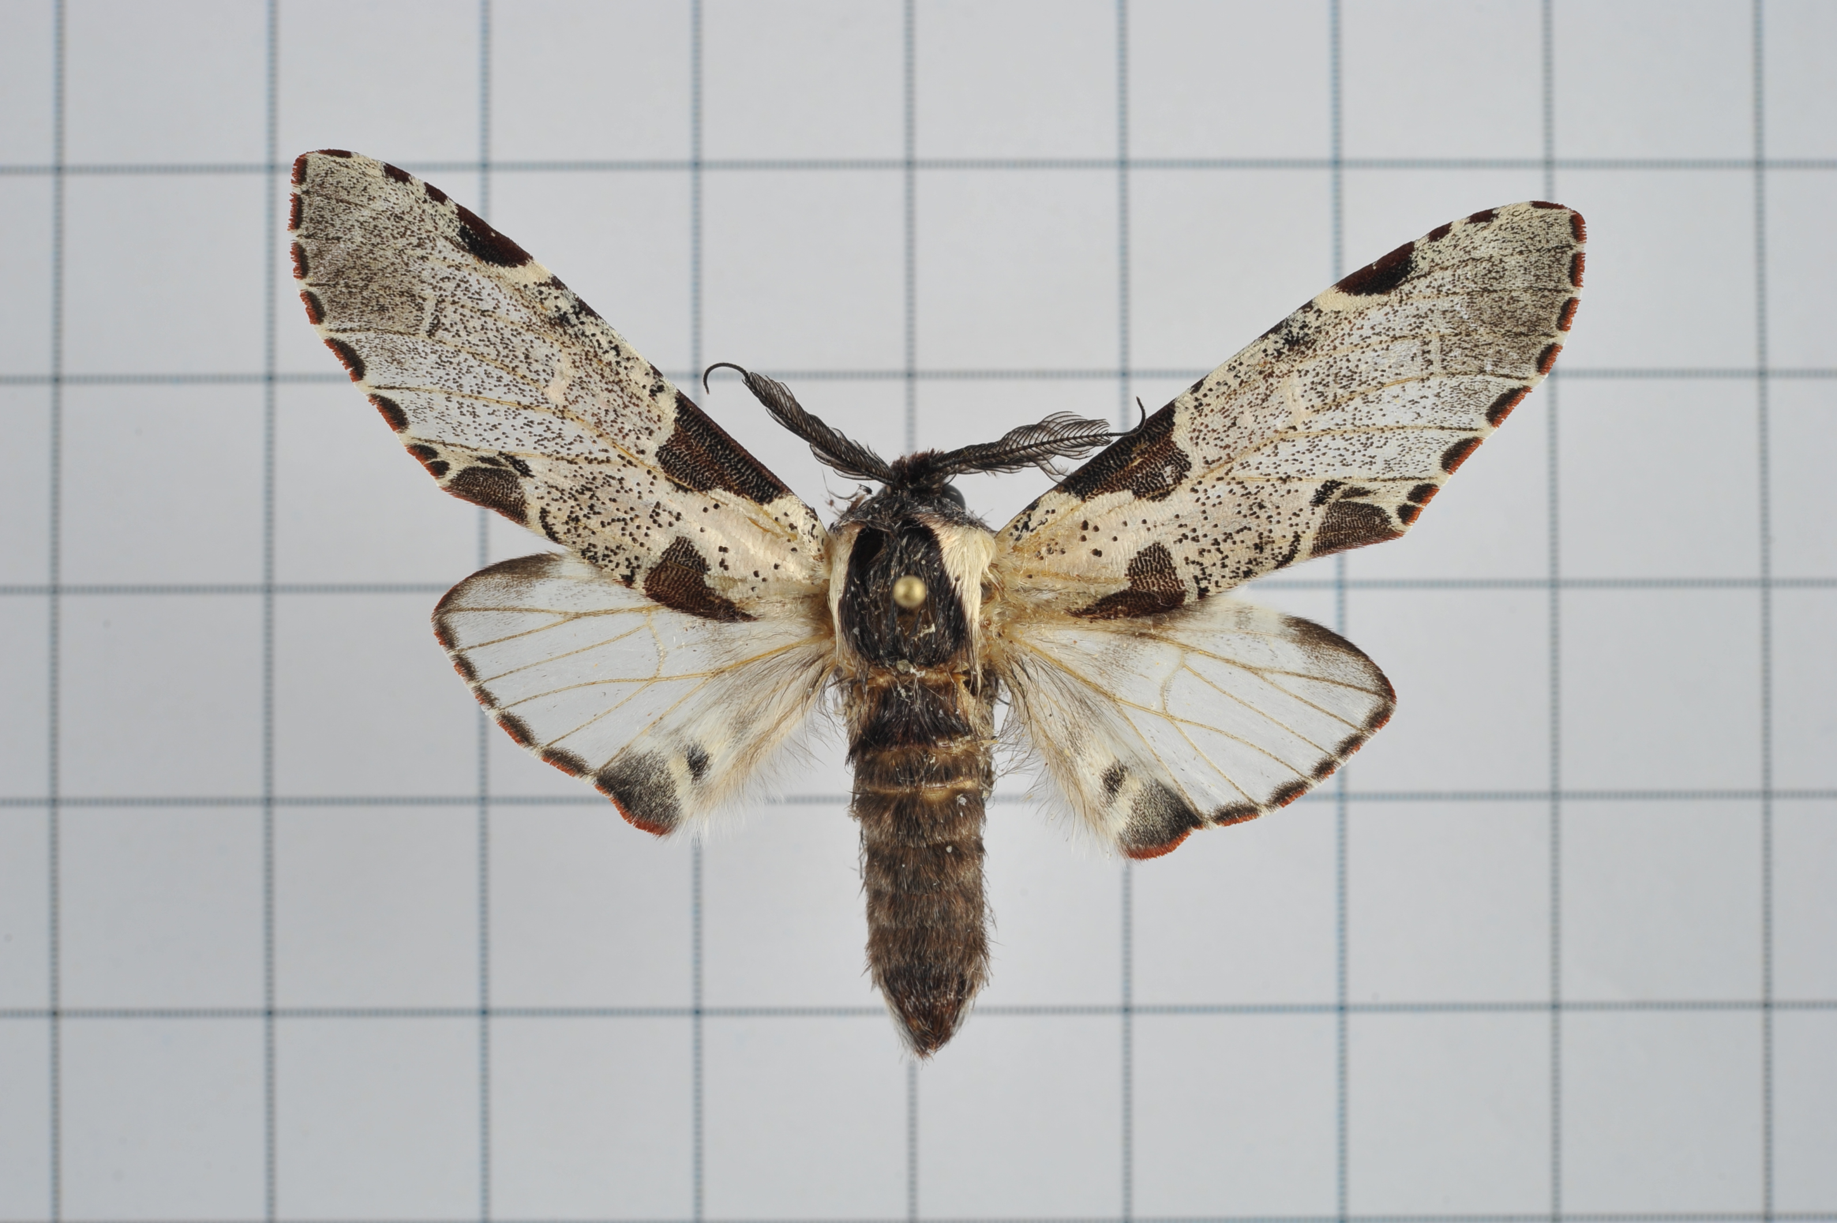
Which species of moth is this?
Harpyia formosicola
